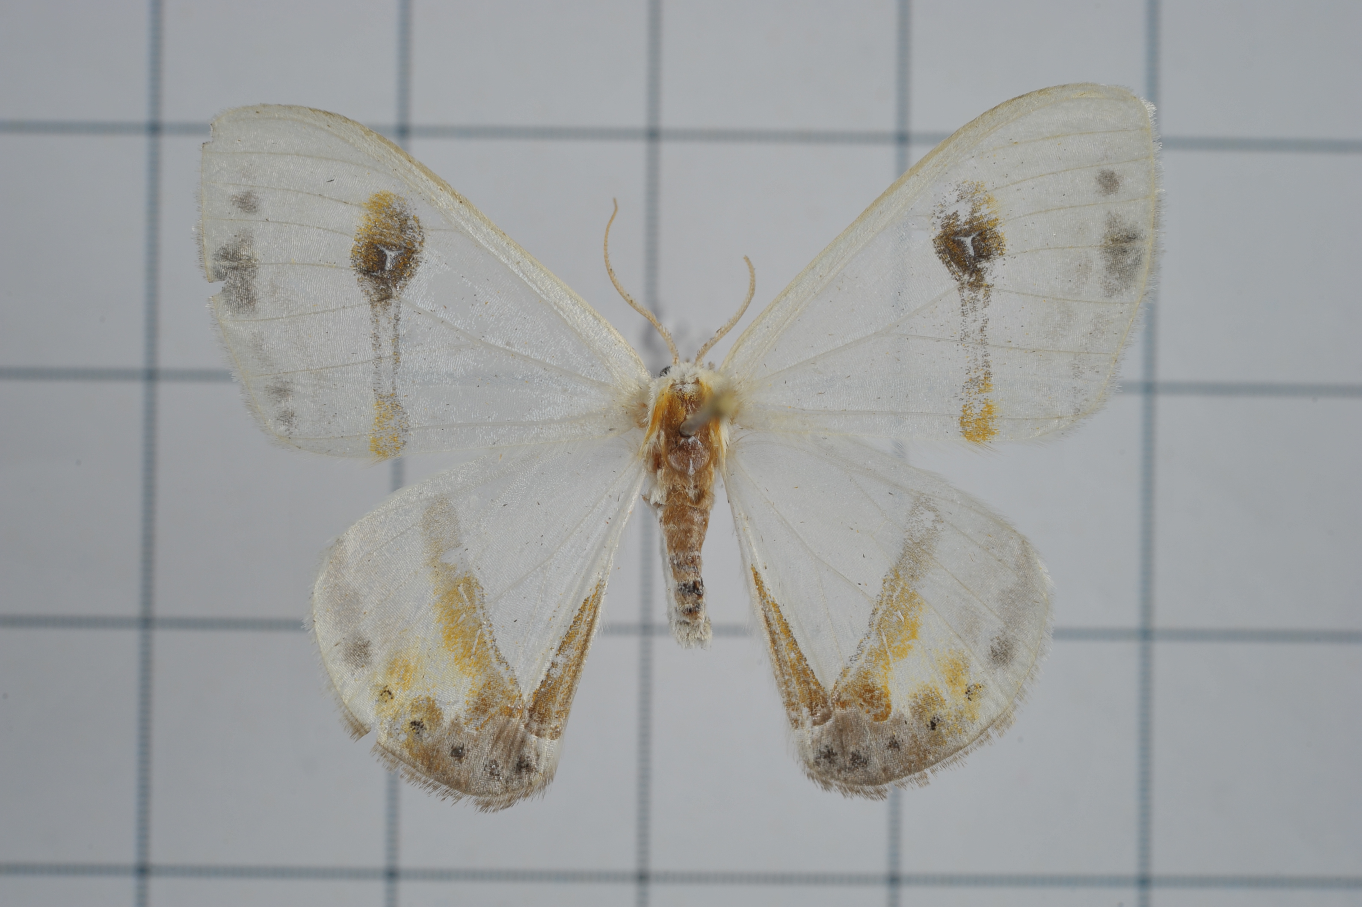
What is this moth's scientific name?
Macrocilix mysticata flavotincta
